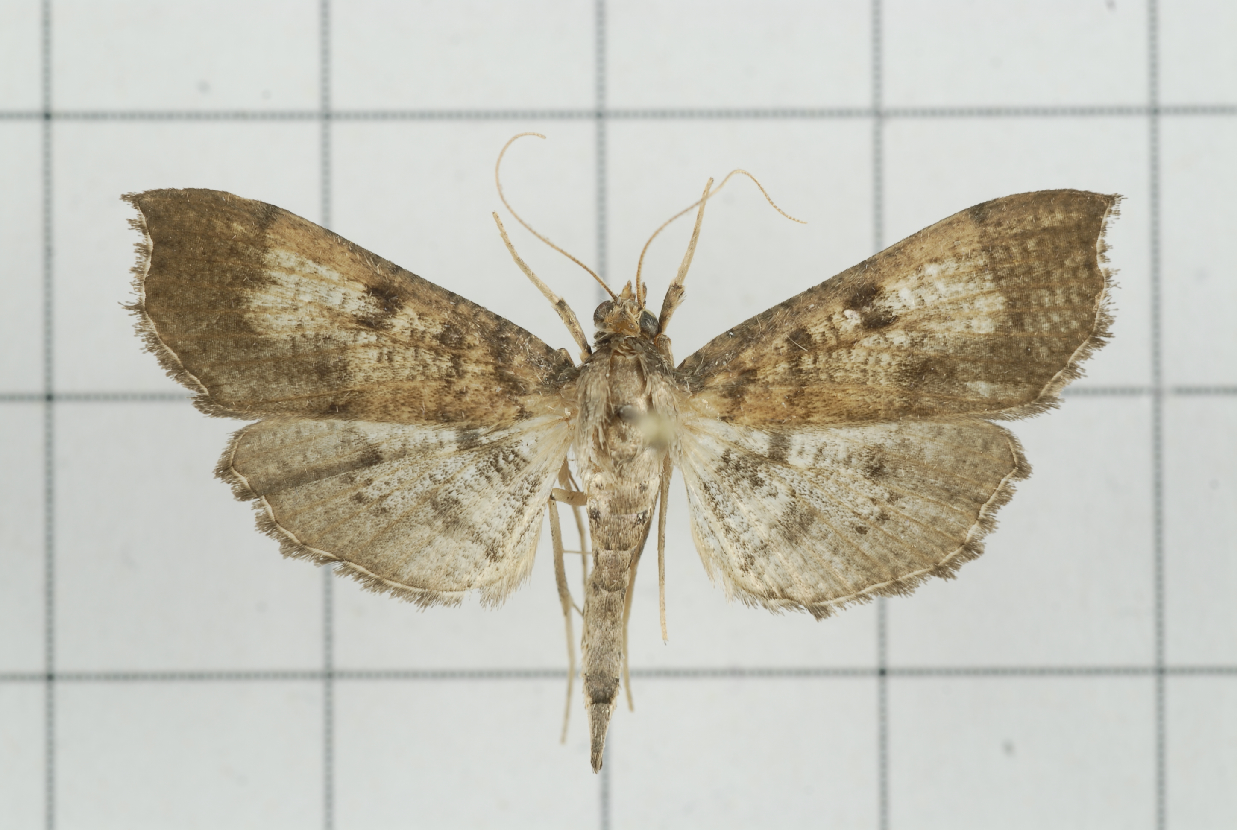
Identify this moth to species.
Ceratarcha umbrosa
